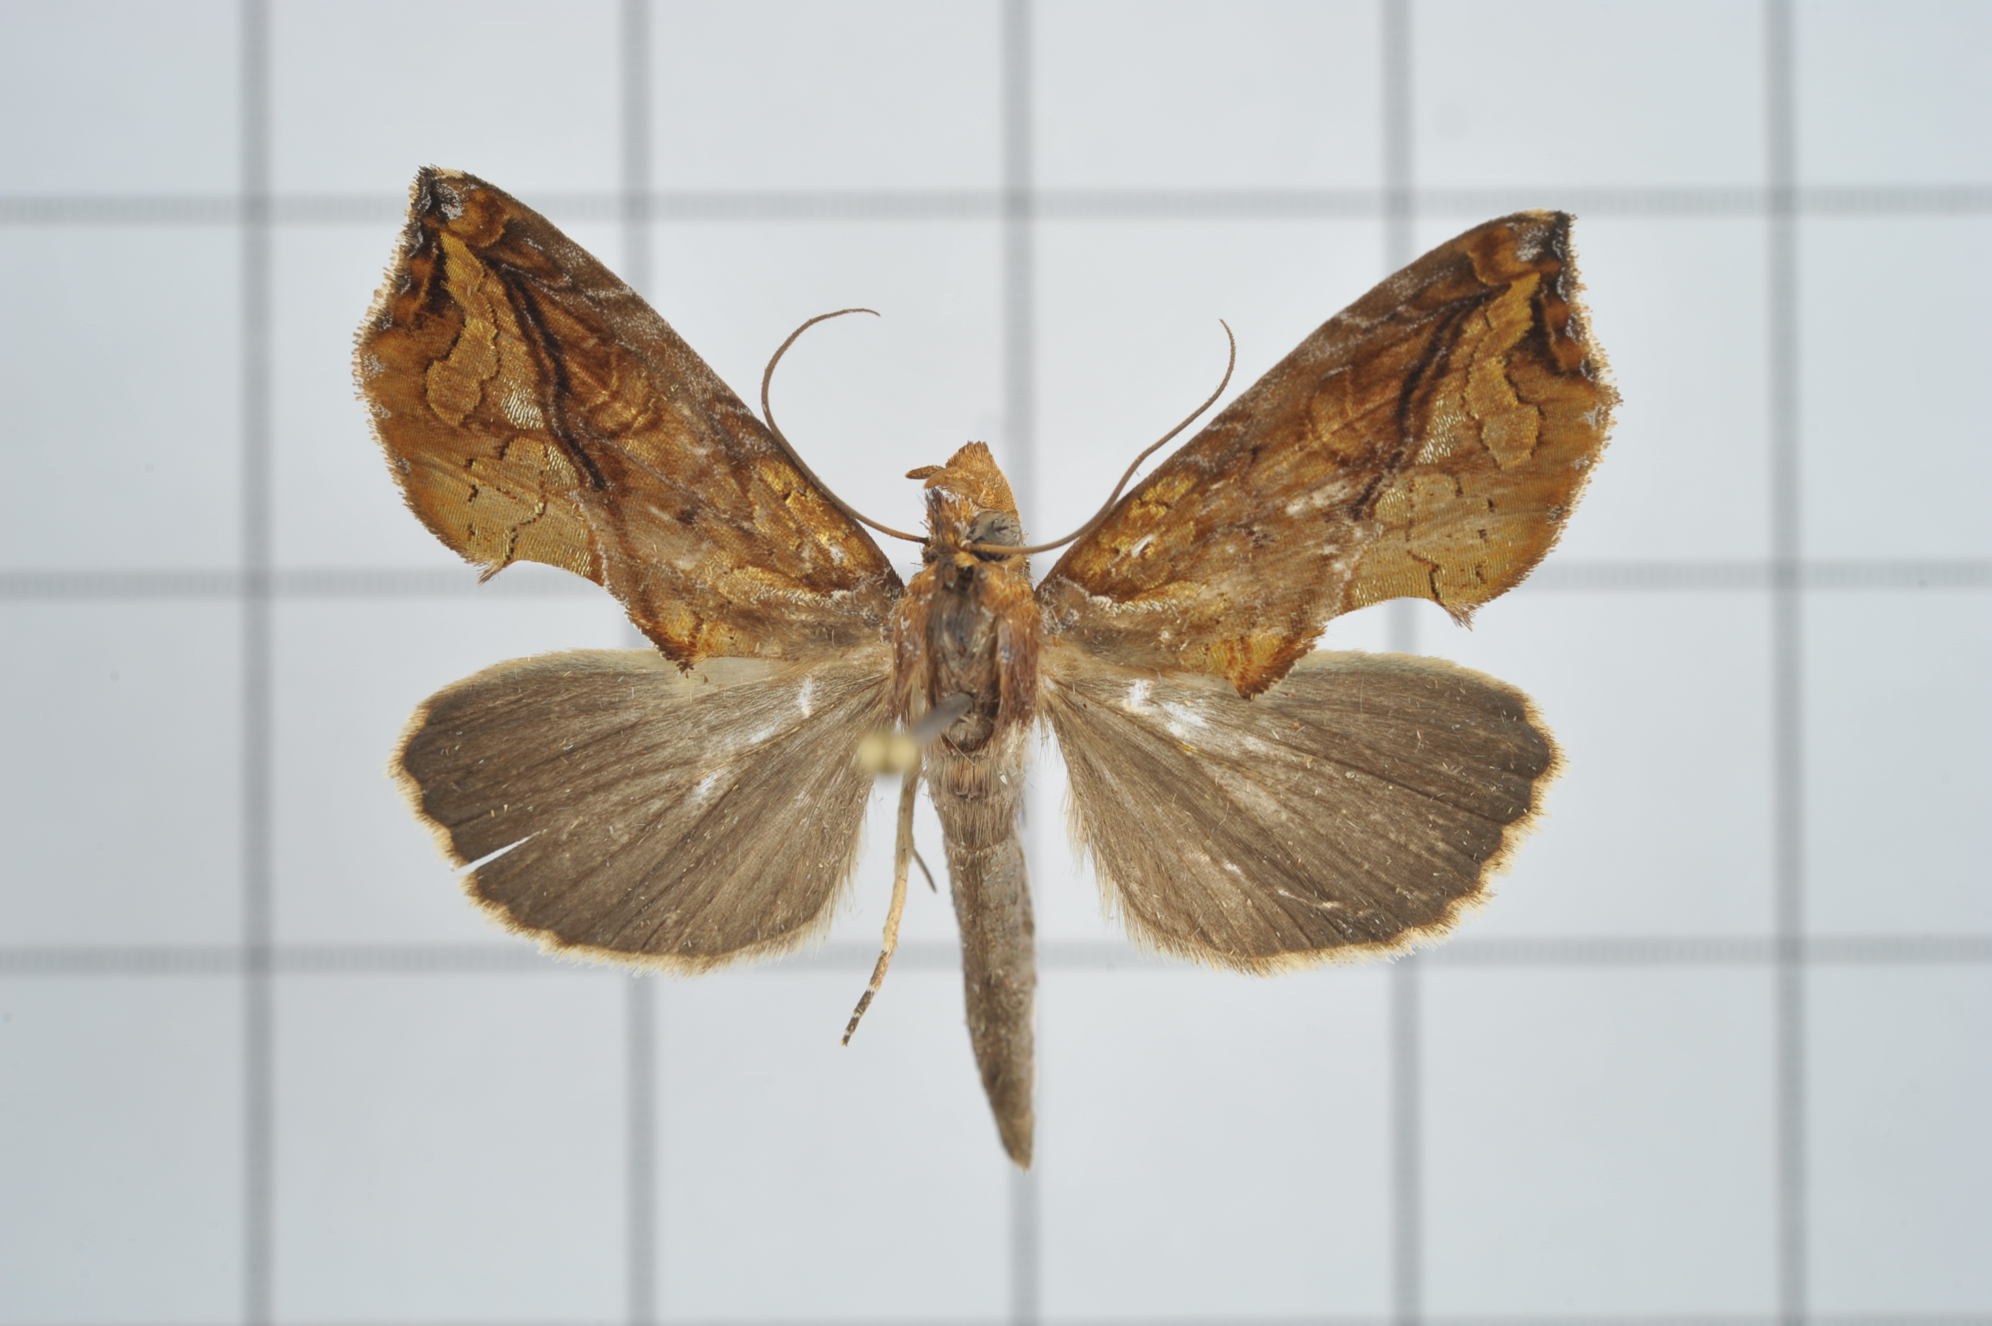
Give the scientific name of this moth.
Plusiodonta coelonota
